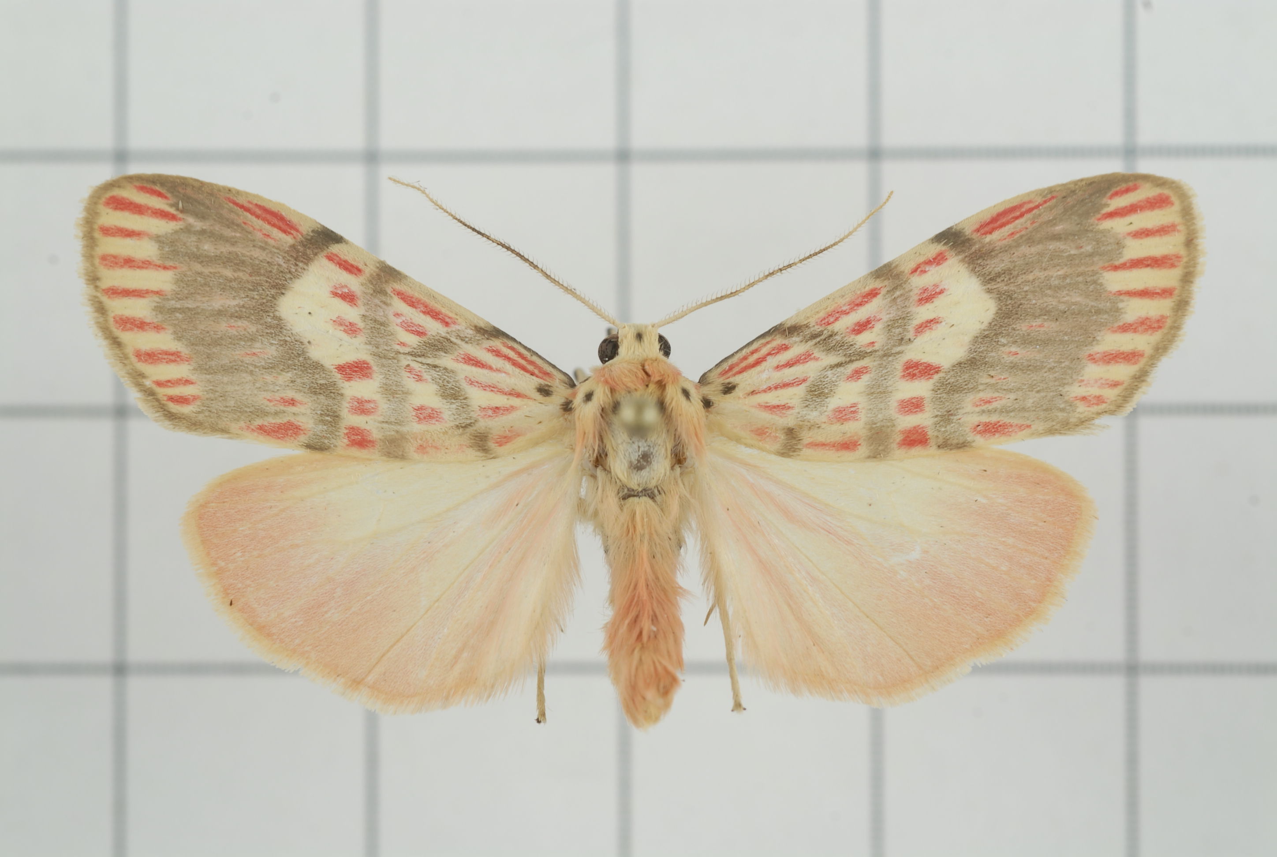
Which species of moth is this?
Barsine fuscozonata
